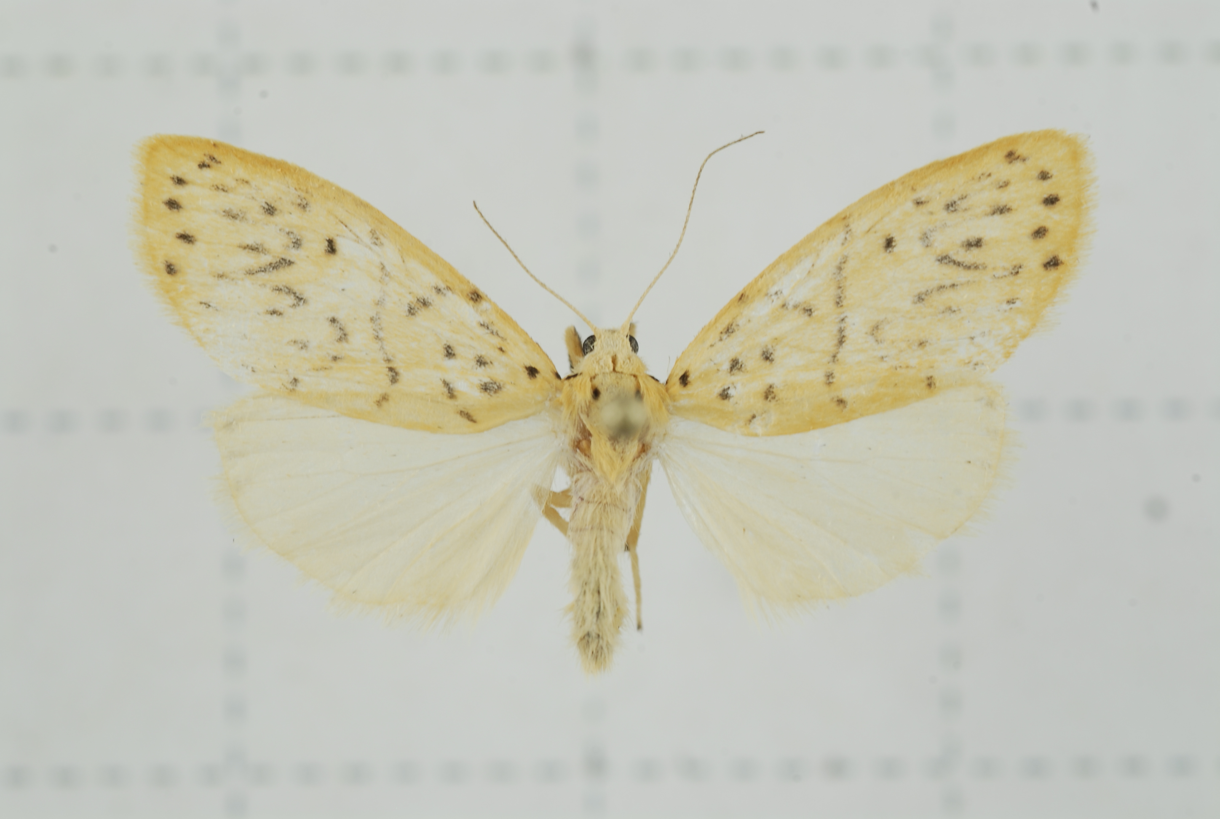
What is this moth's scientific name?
Huangilene alikangiae alikangiae
